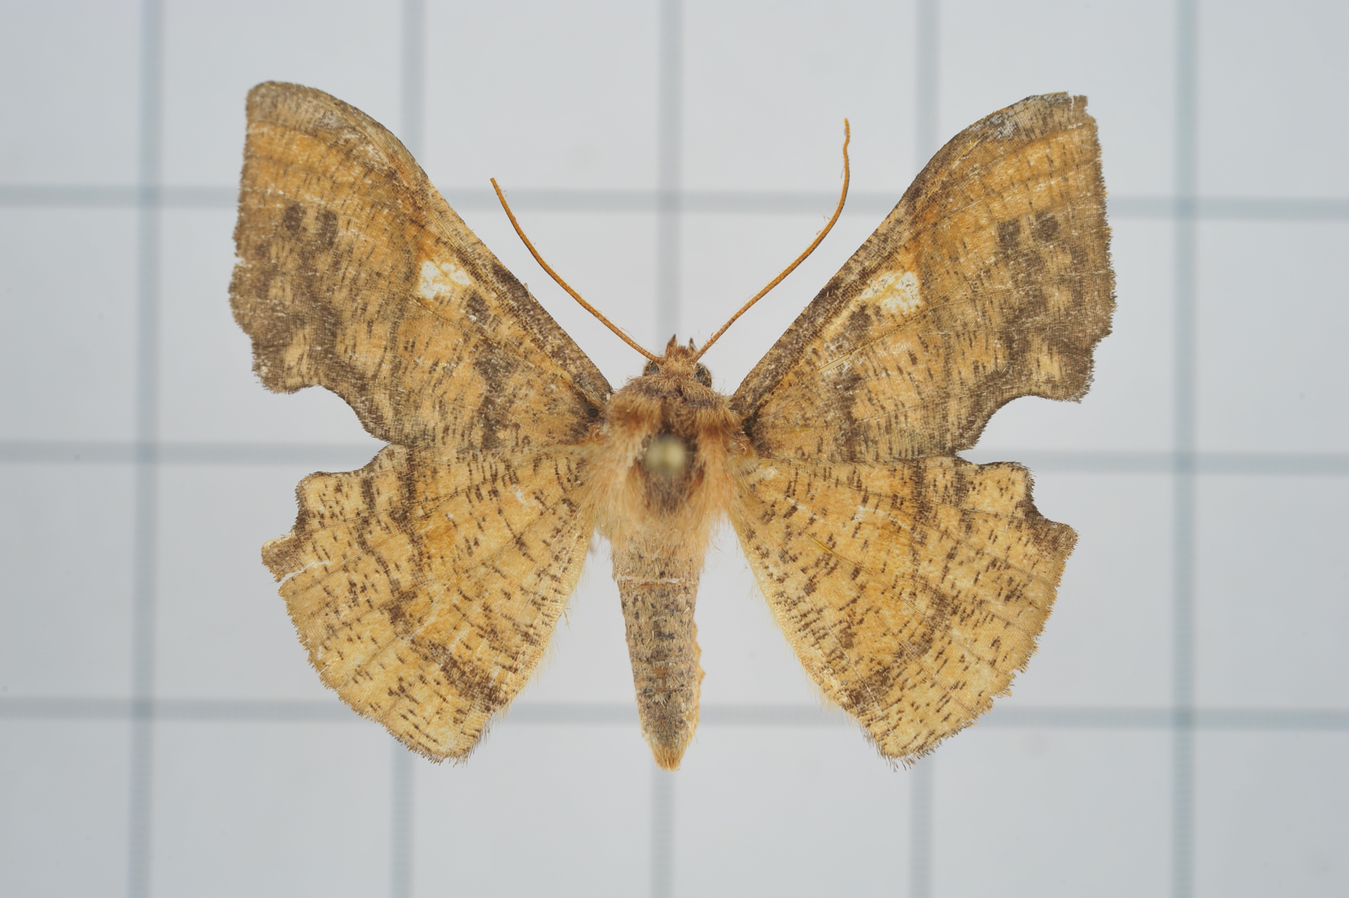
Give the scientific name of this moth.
Fascellina chromataria
